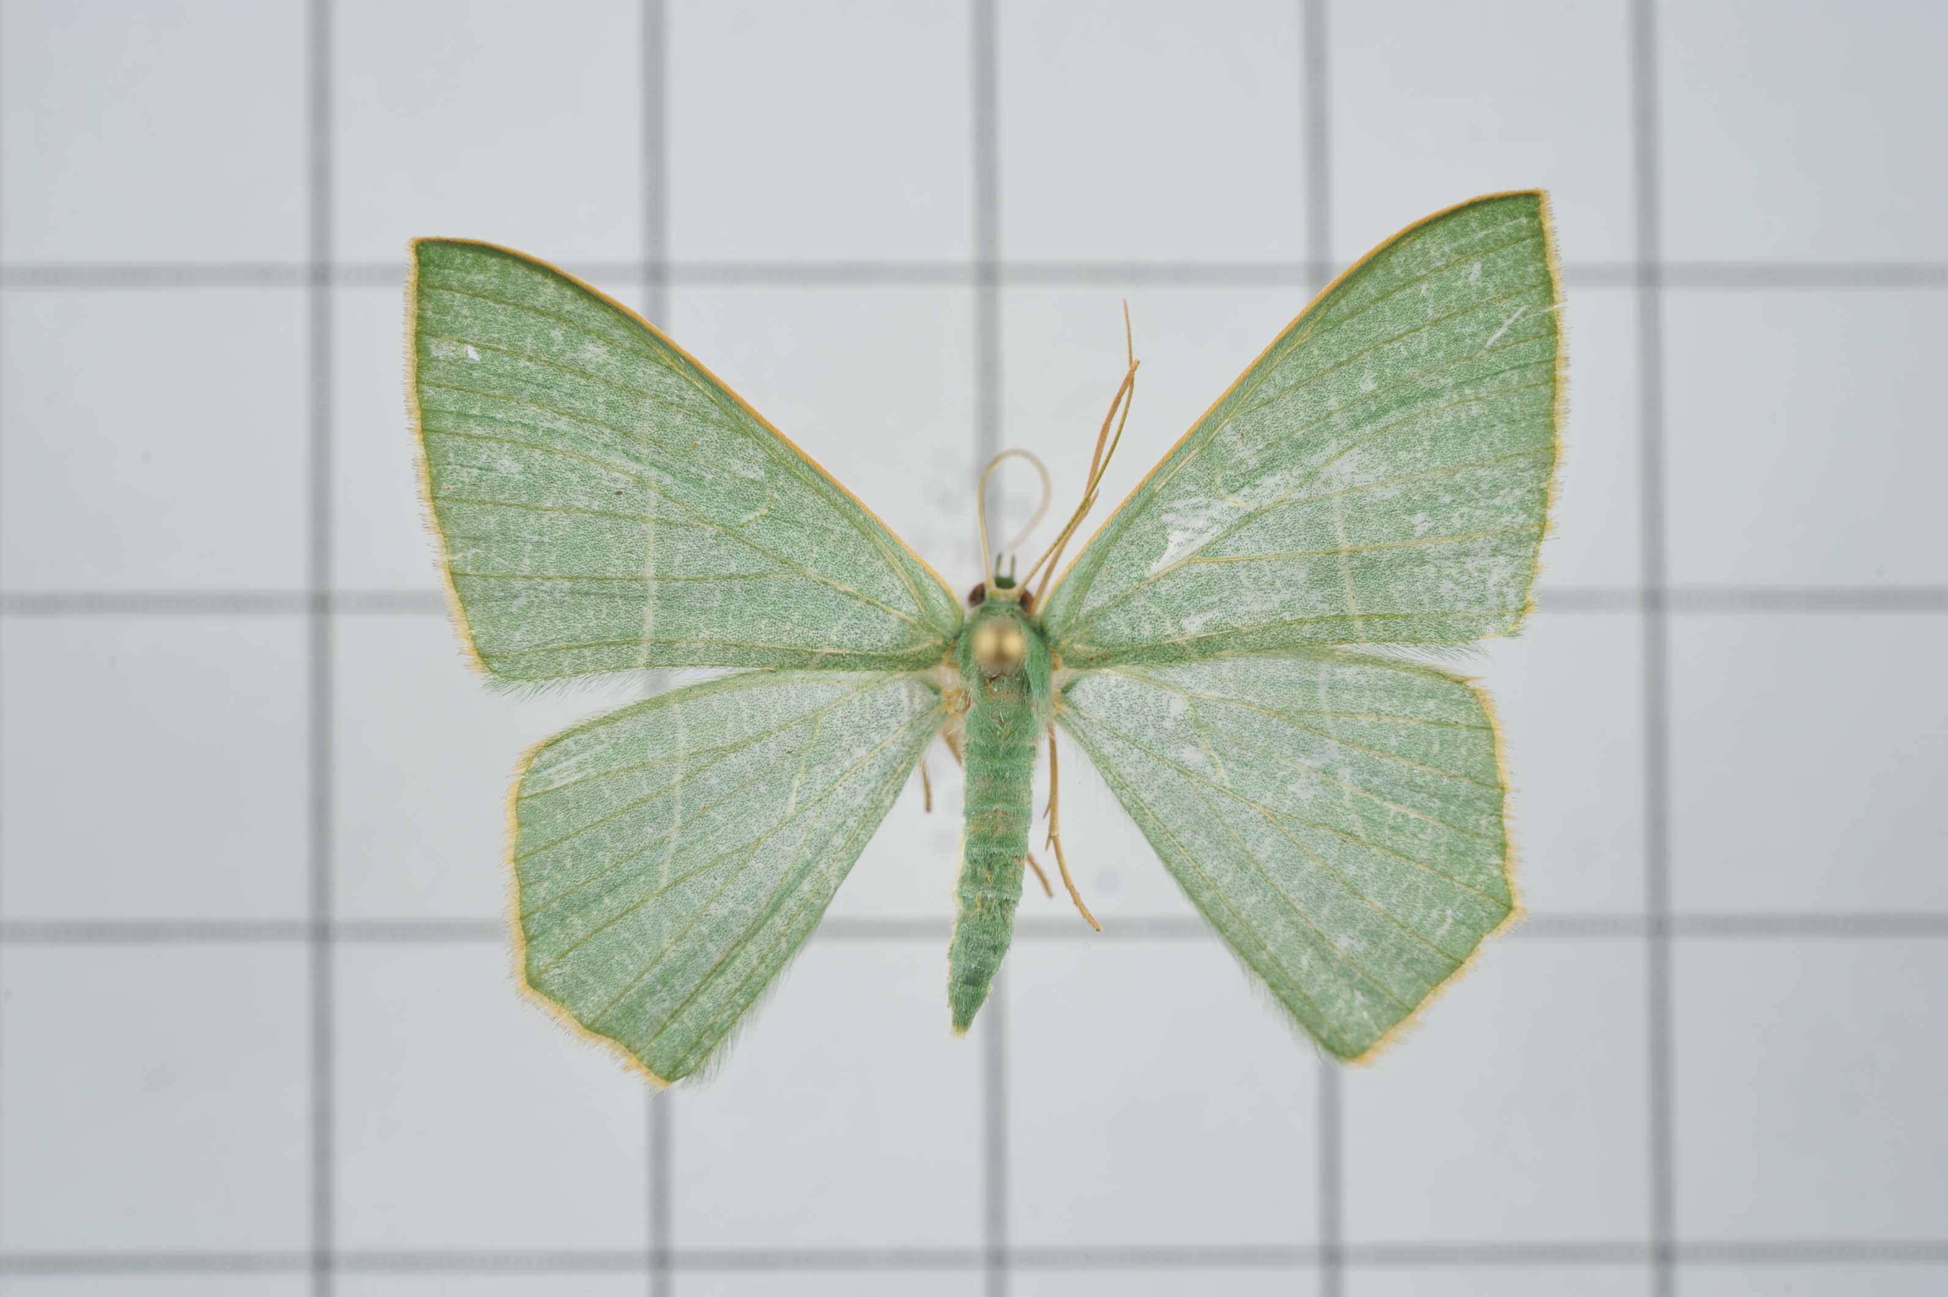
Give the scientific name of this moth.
Pelagodes subquadraria
